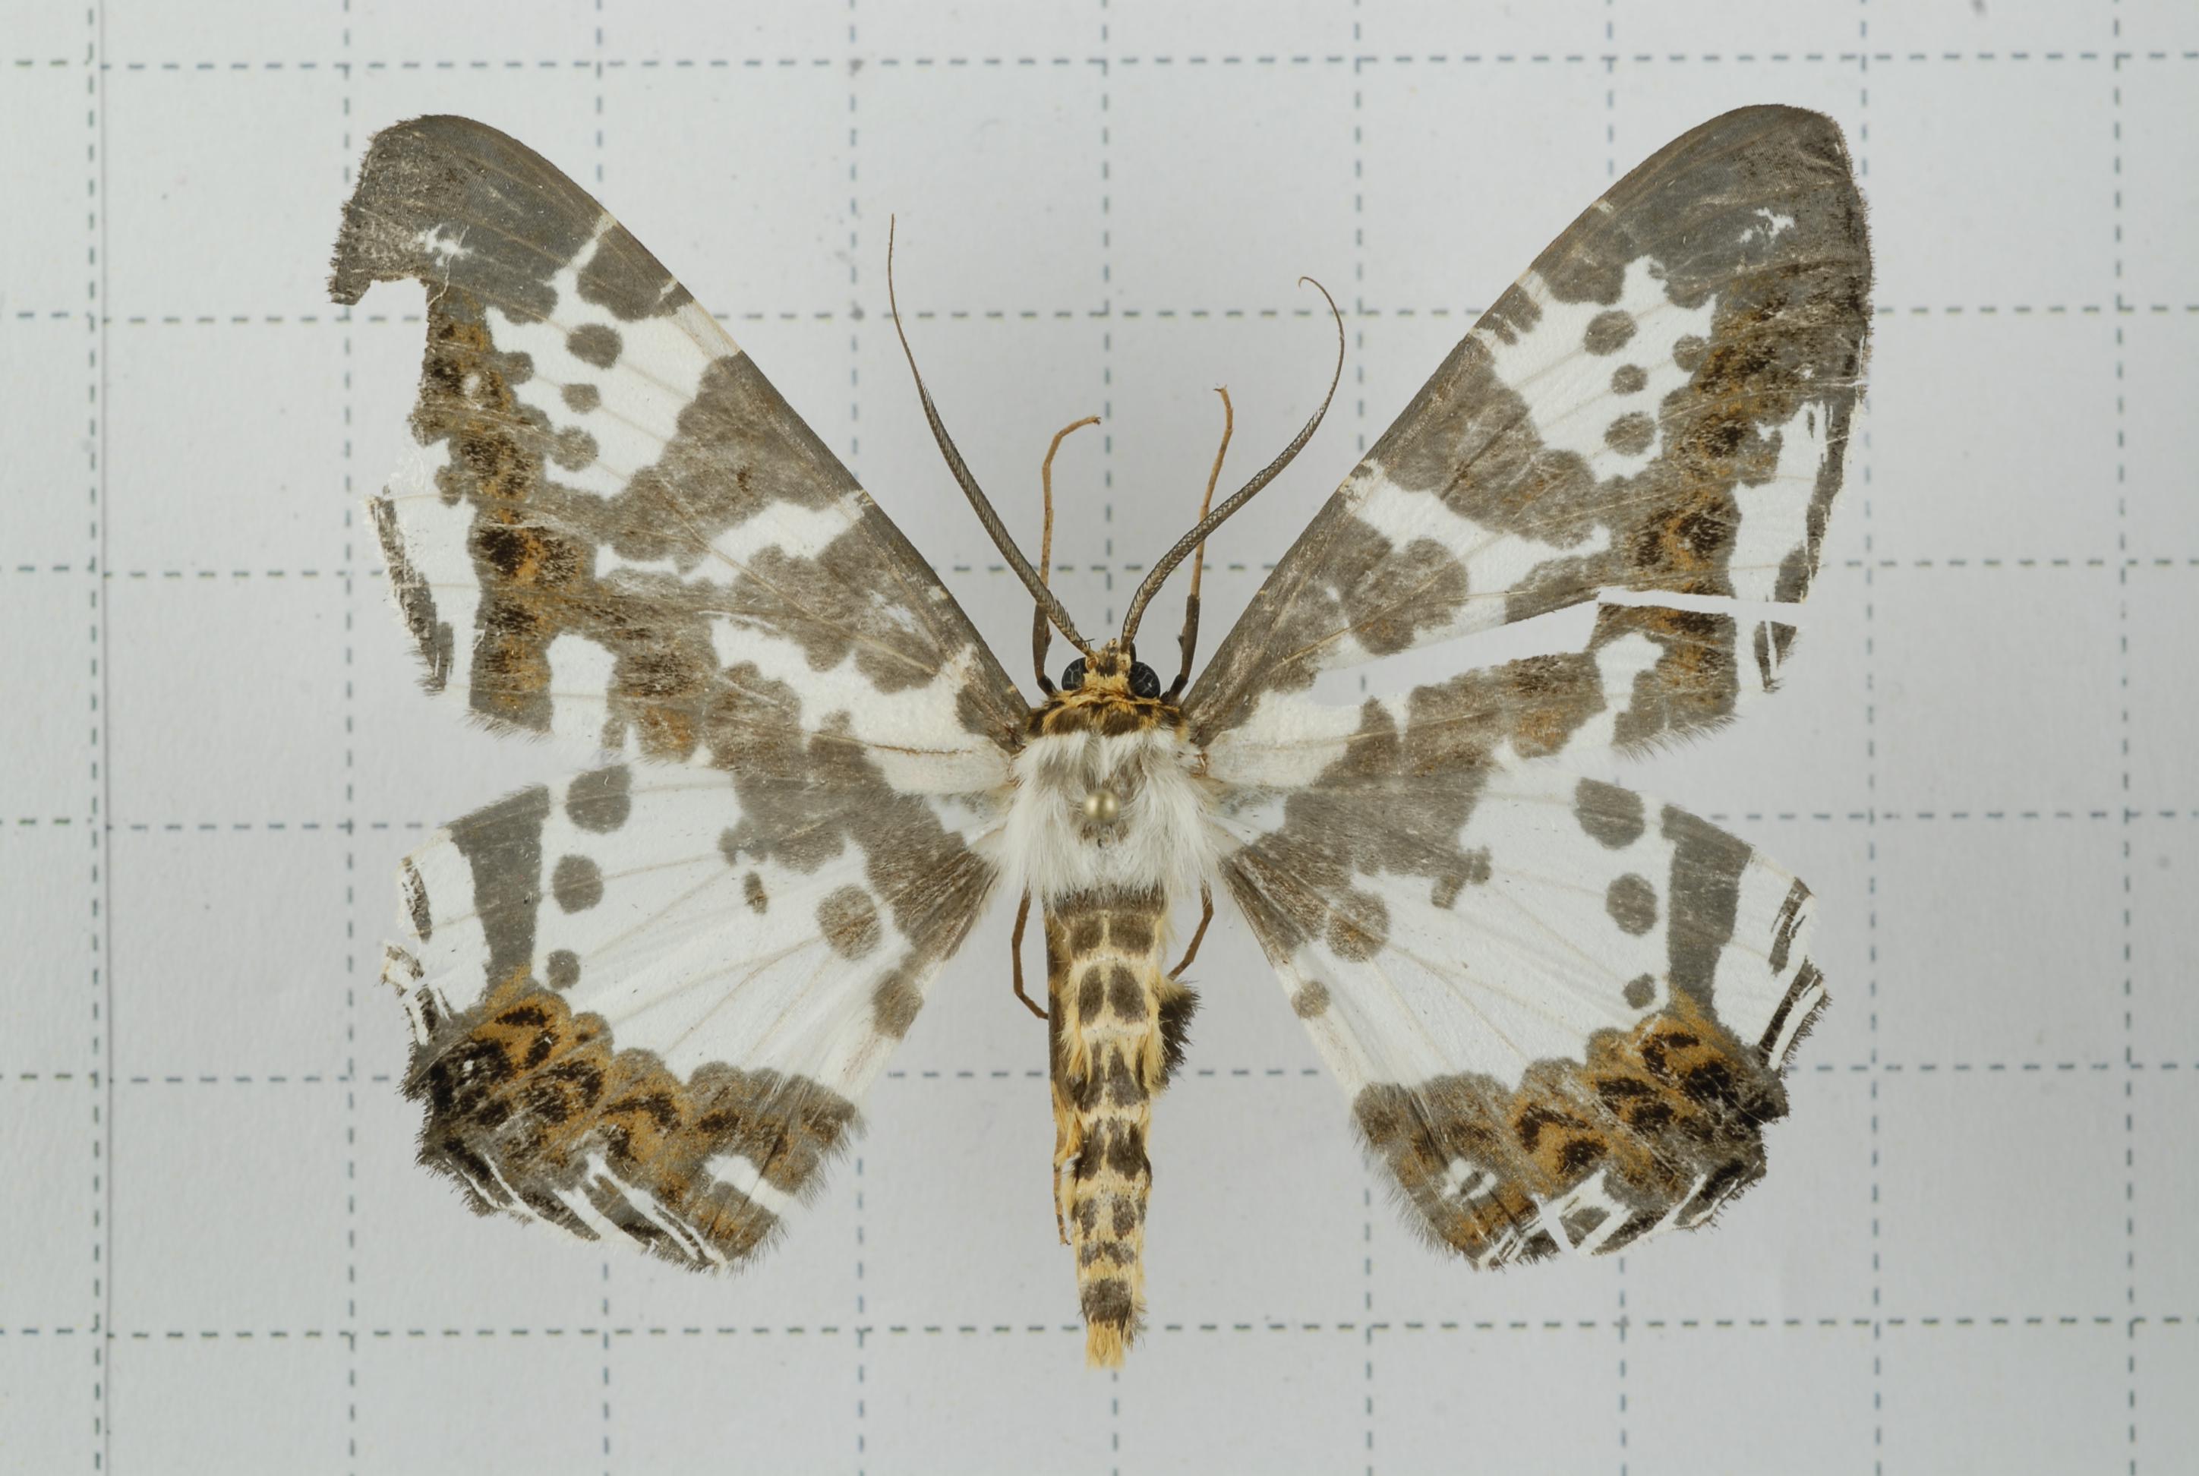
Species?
Chorodna moorei
